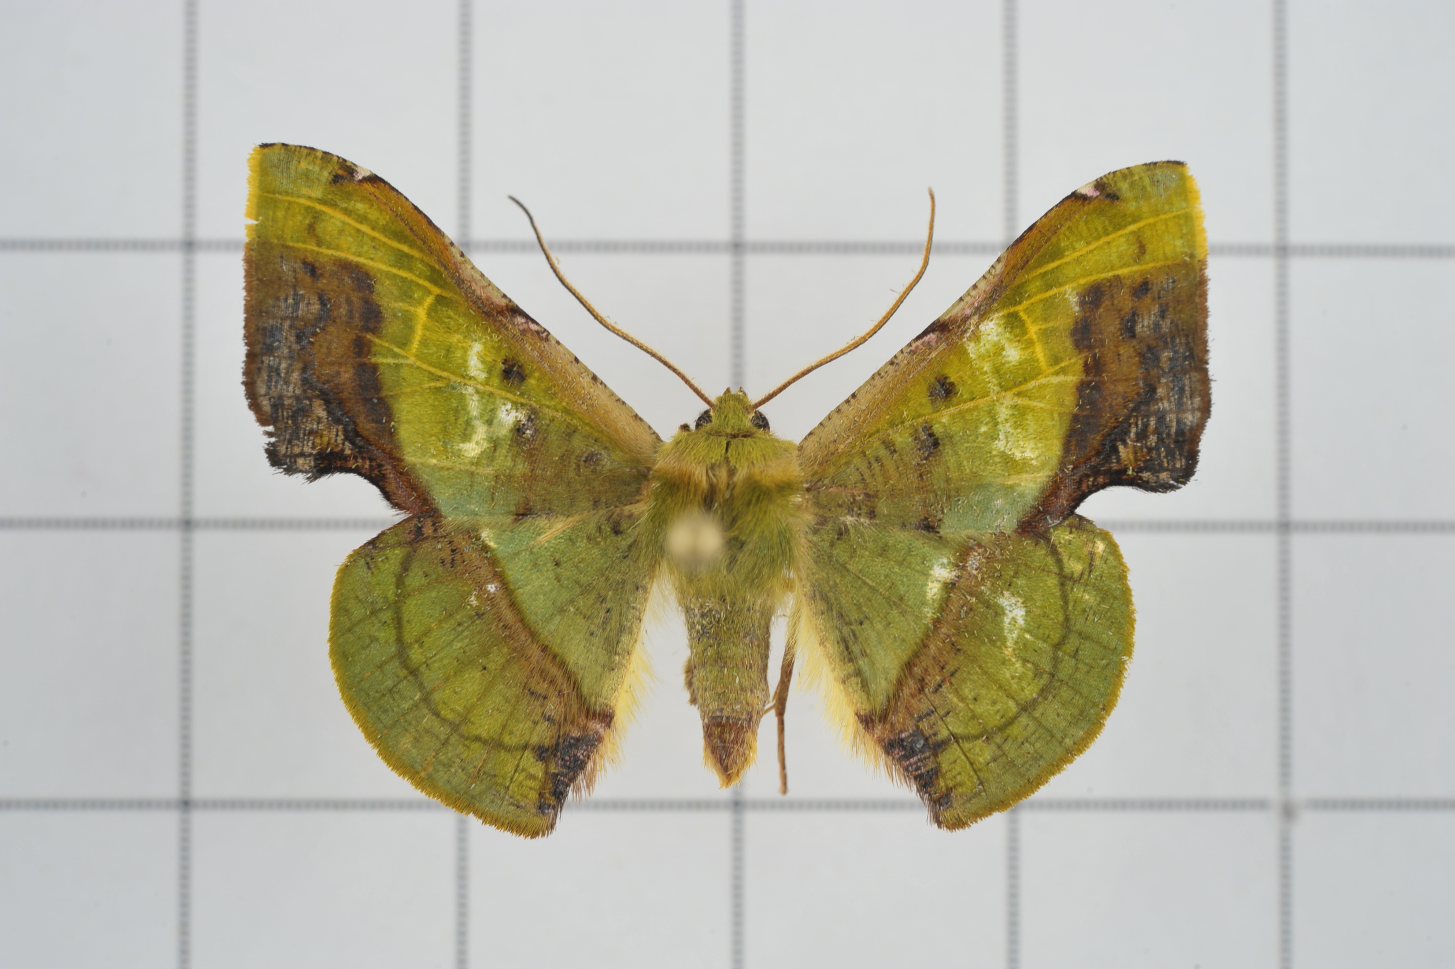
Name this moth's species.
Fascellina plagiata
